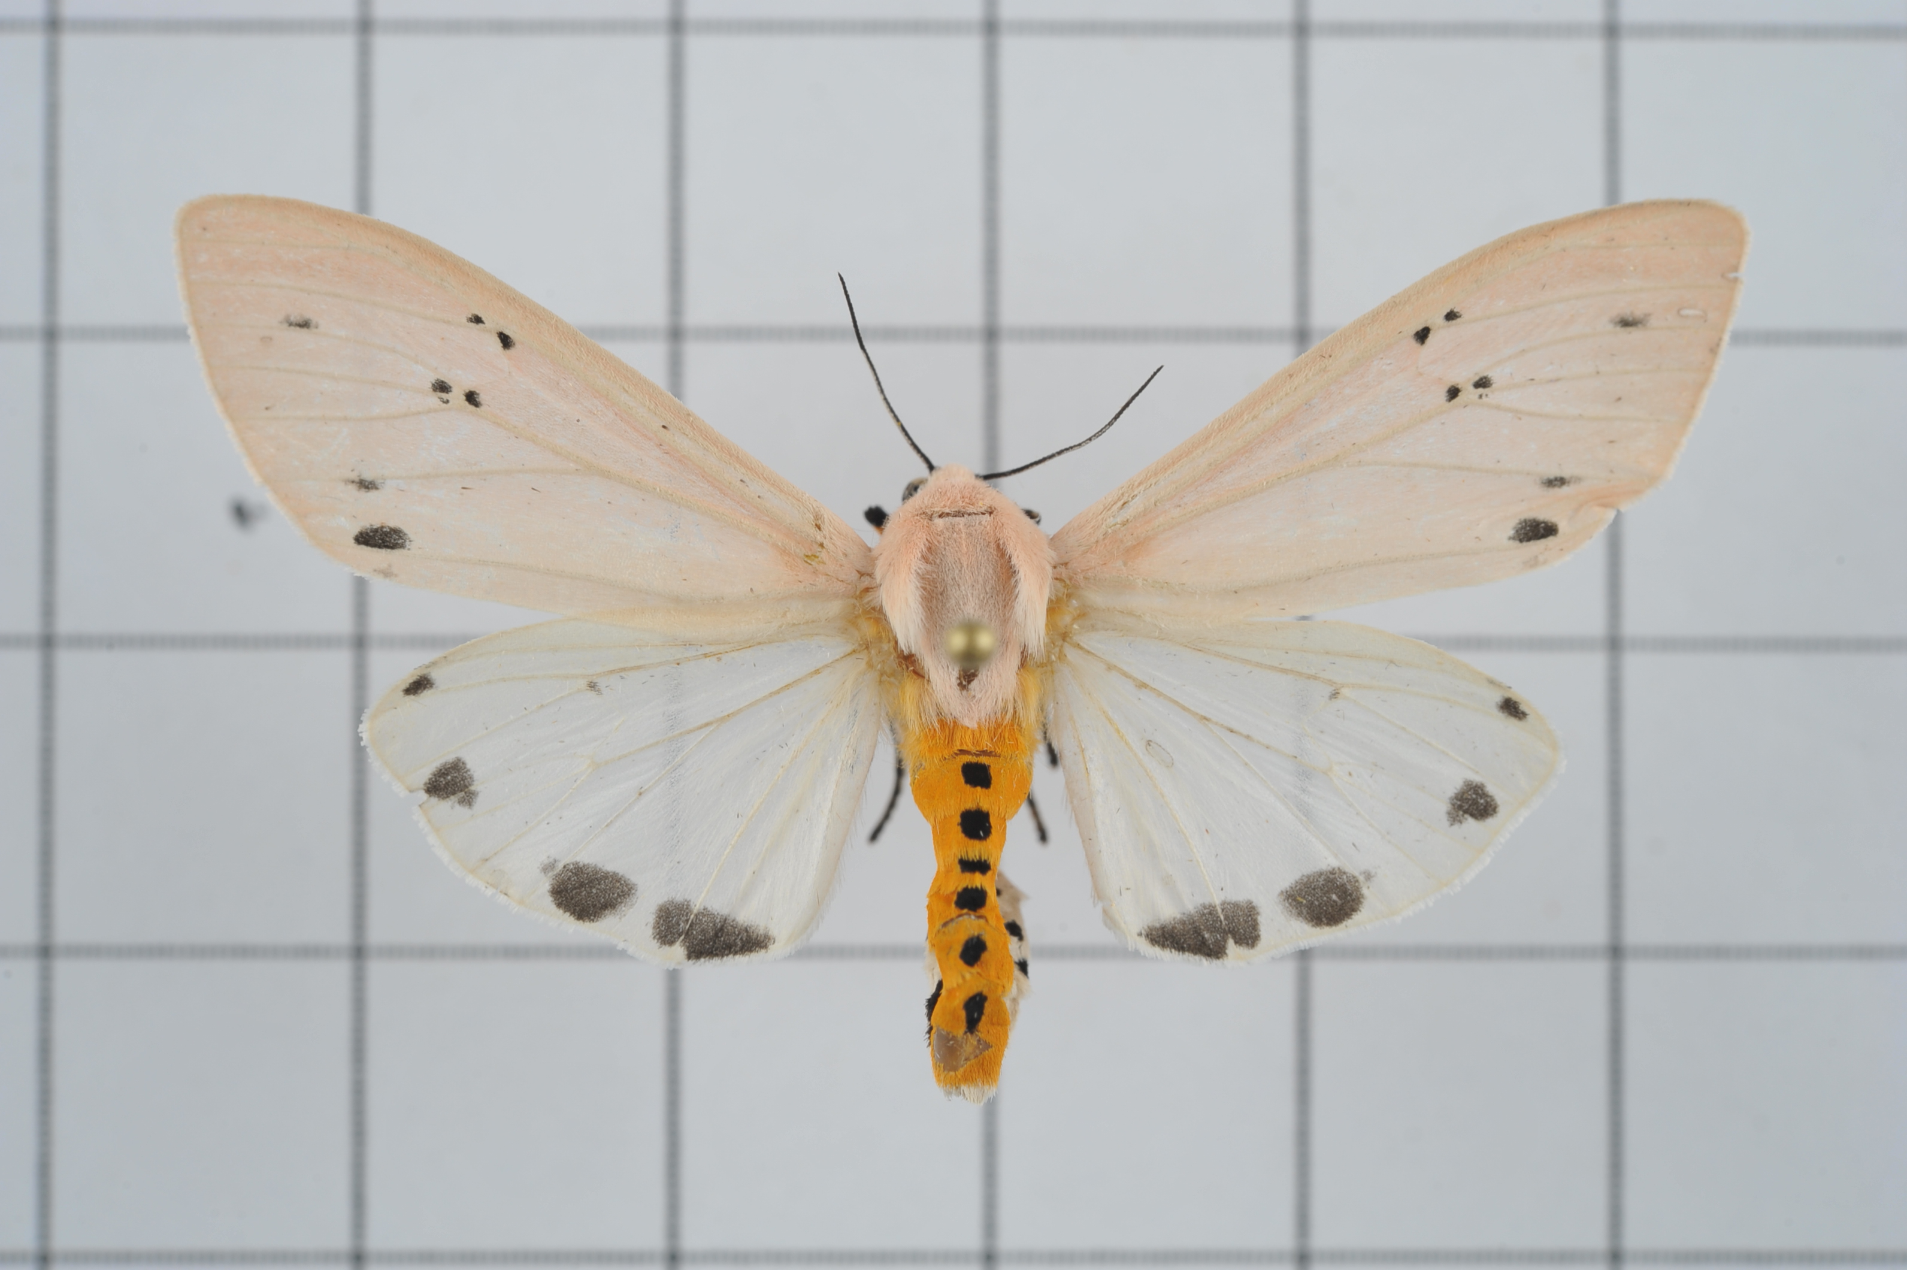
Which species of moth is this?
Creatonotos transiens koni
